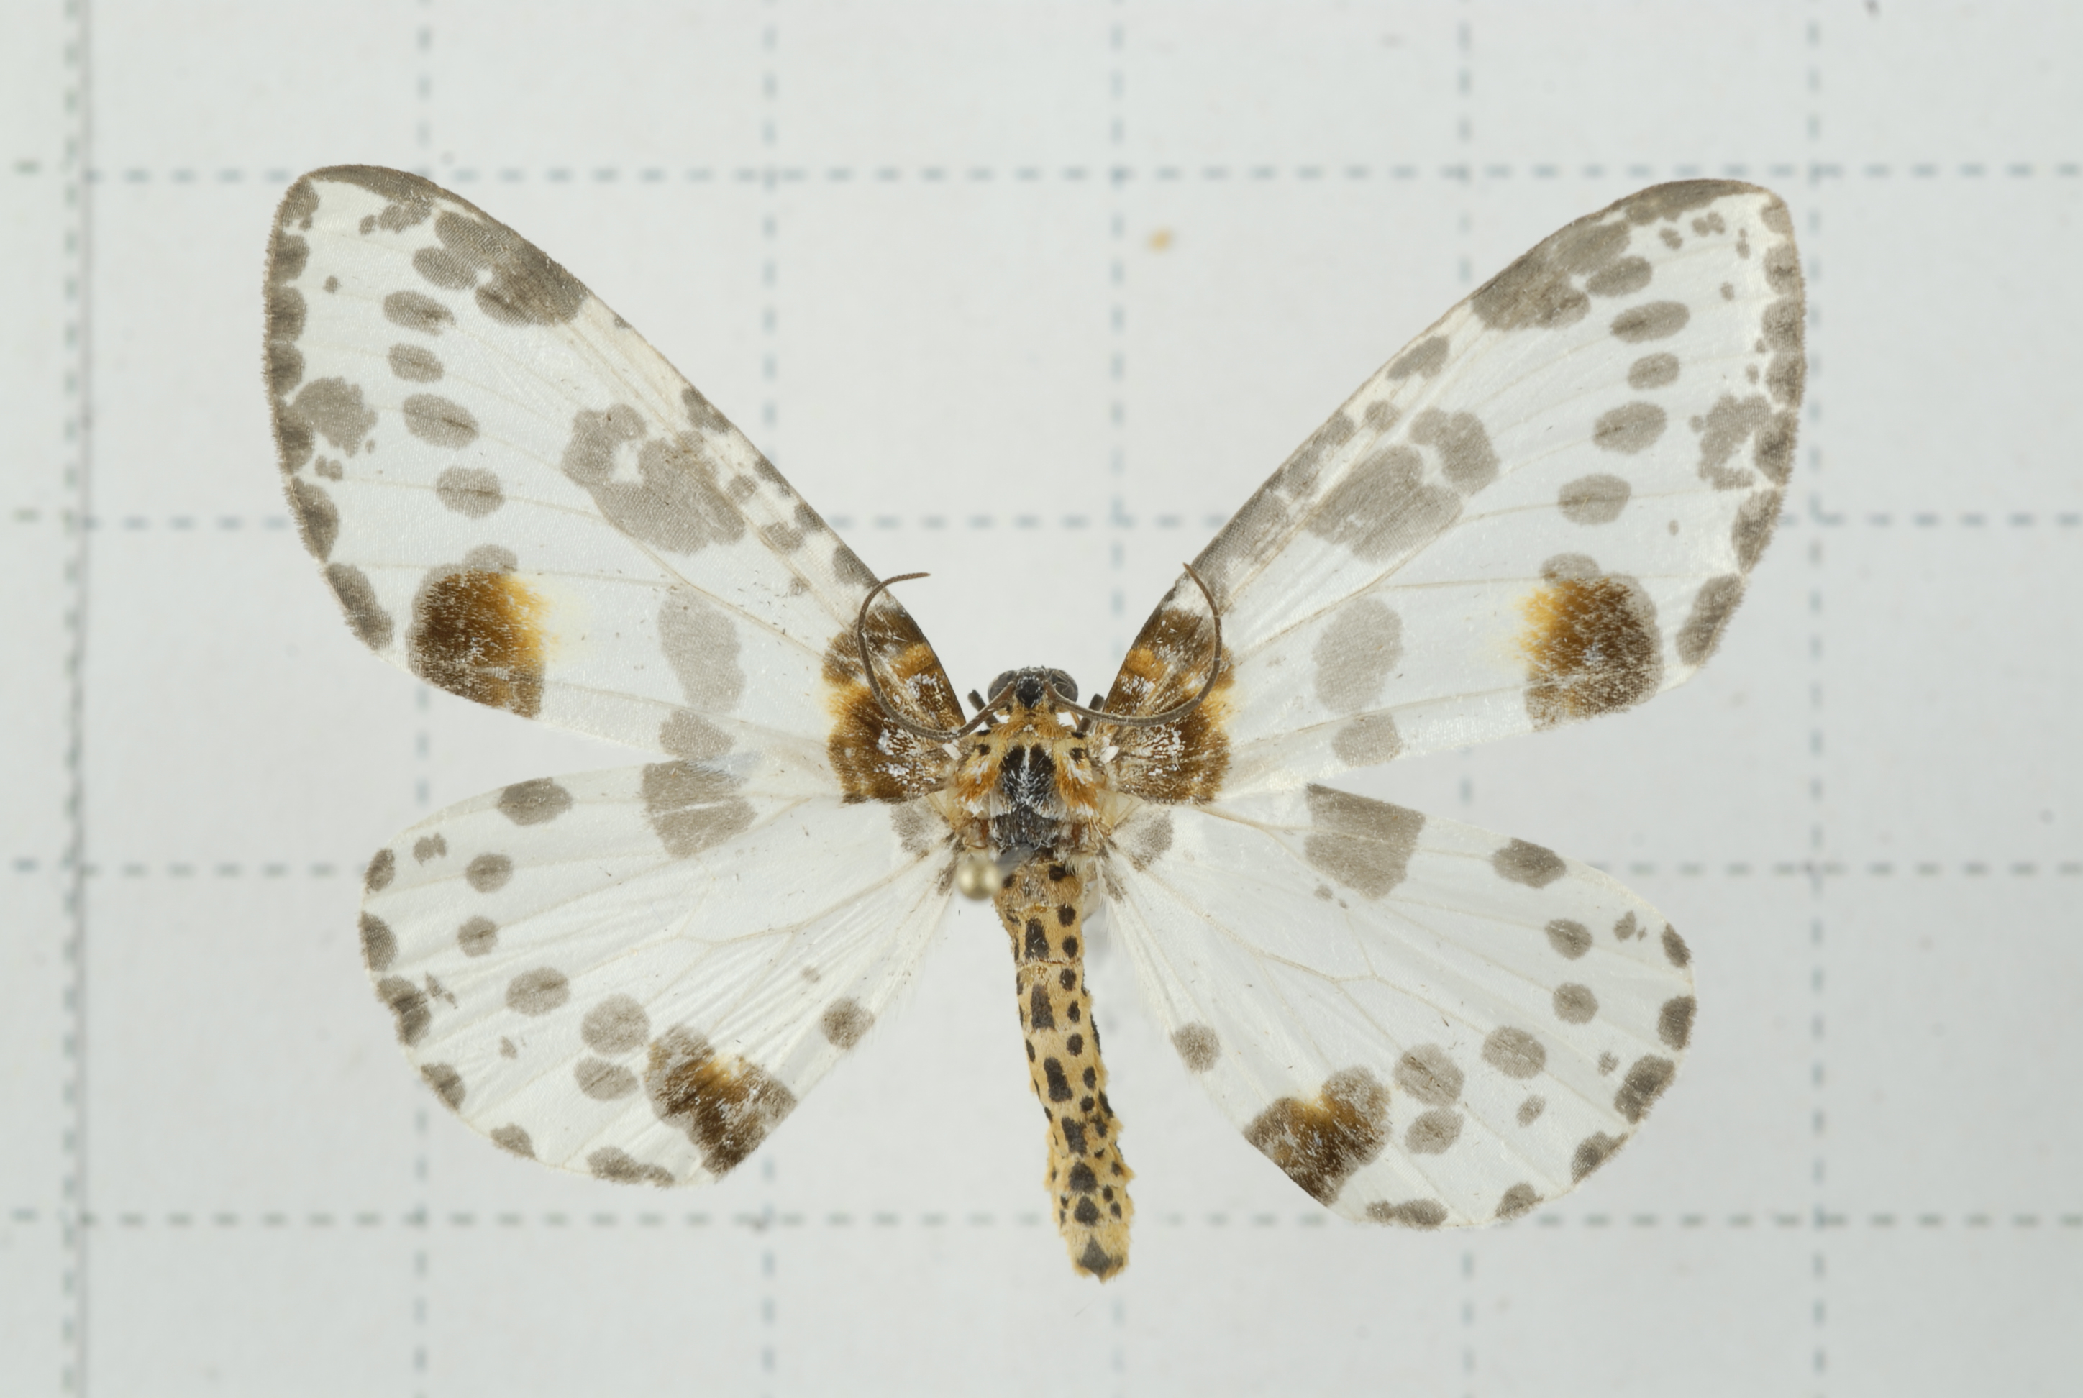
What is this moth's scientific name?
Abraxas adilluminata
